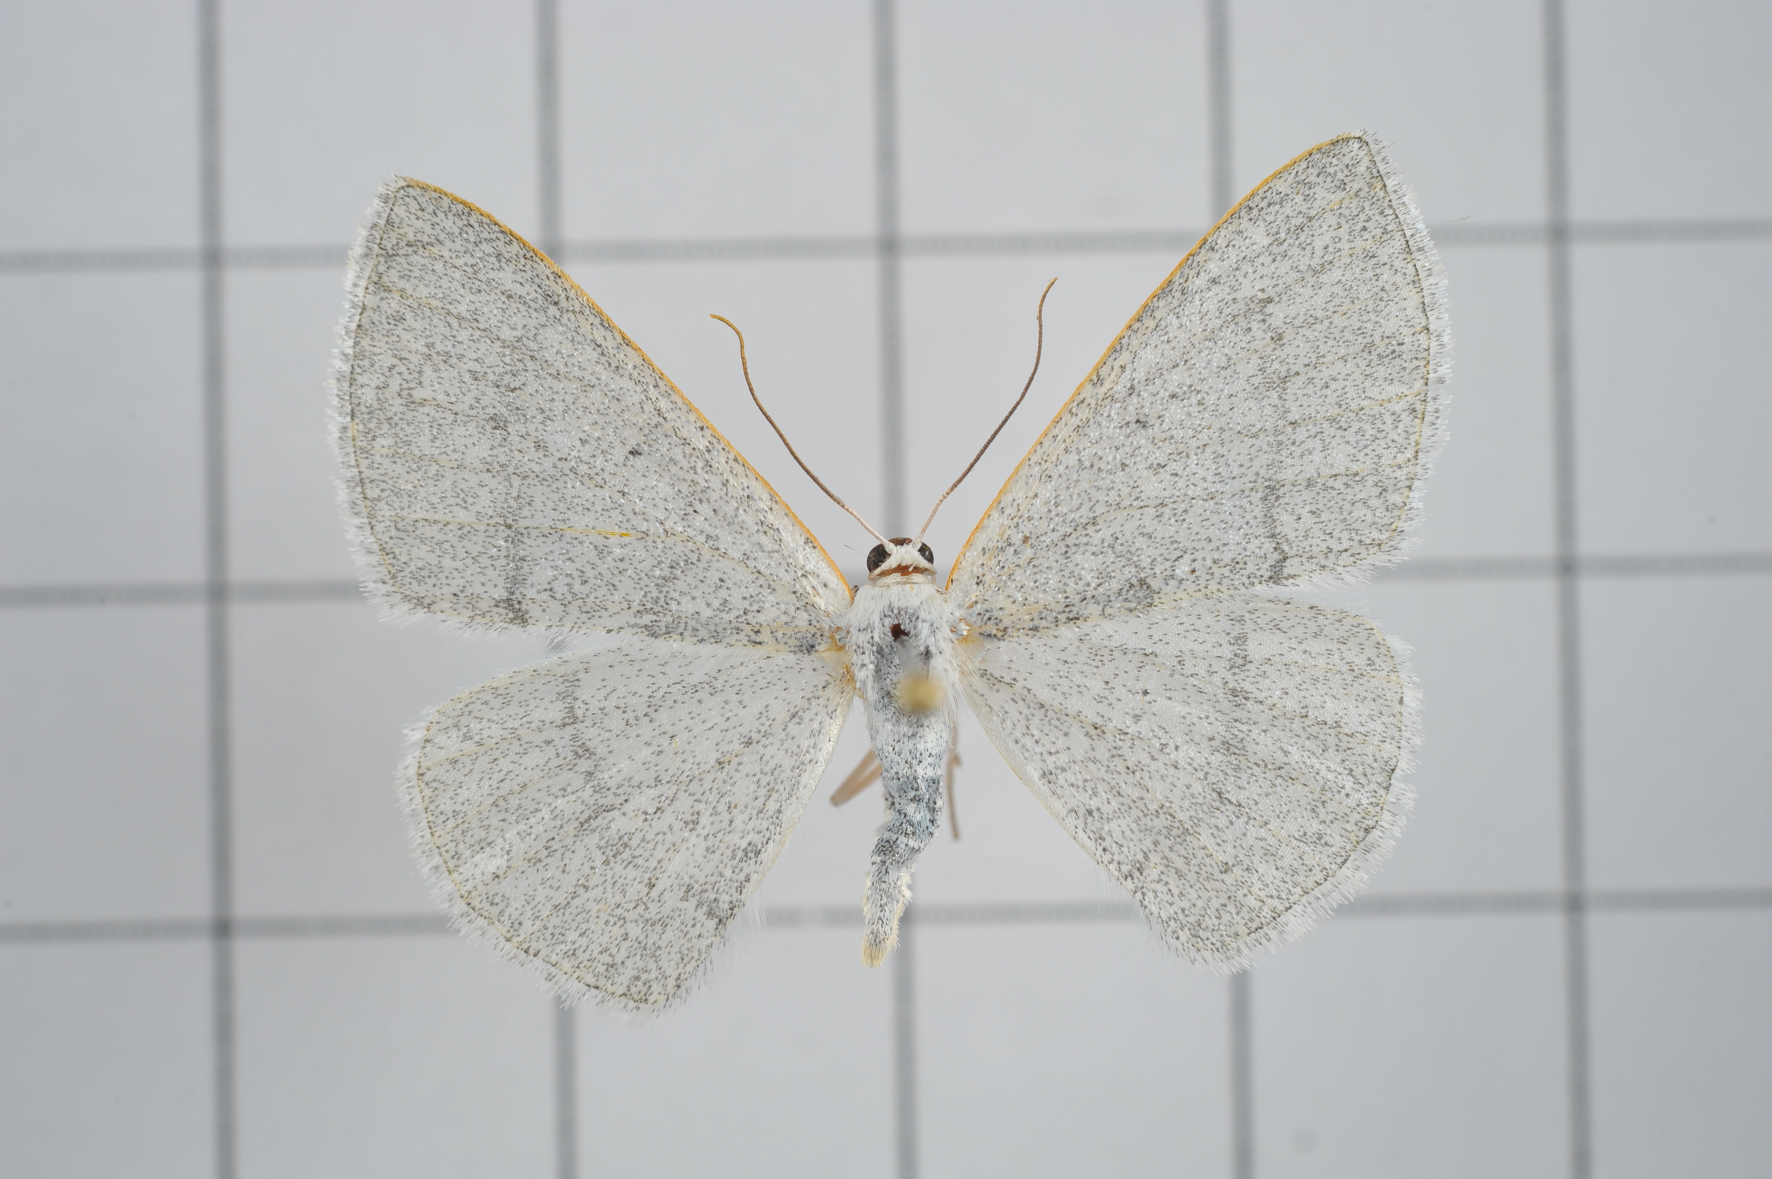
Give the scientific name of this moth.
Lomographa margarita
